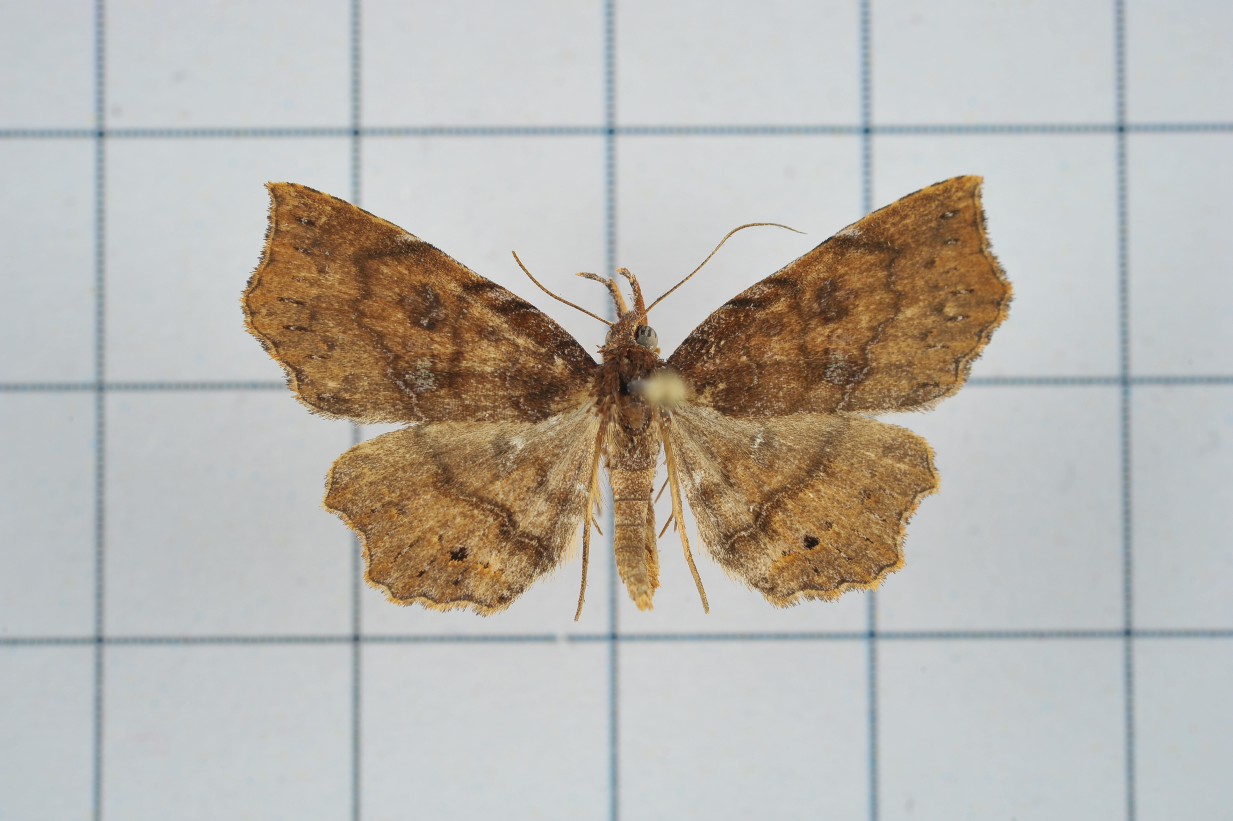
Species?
Eutrogia morosa
